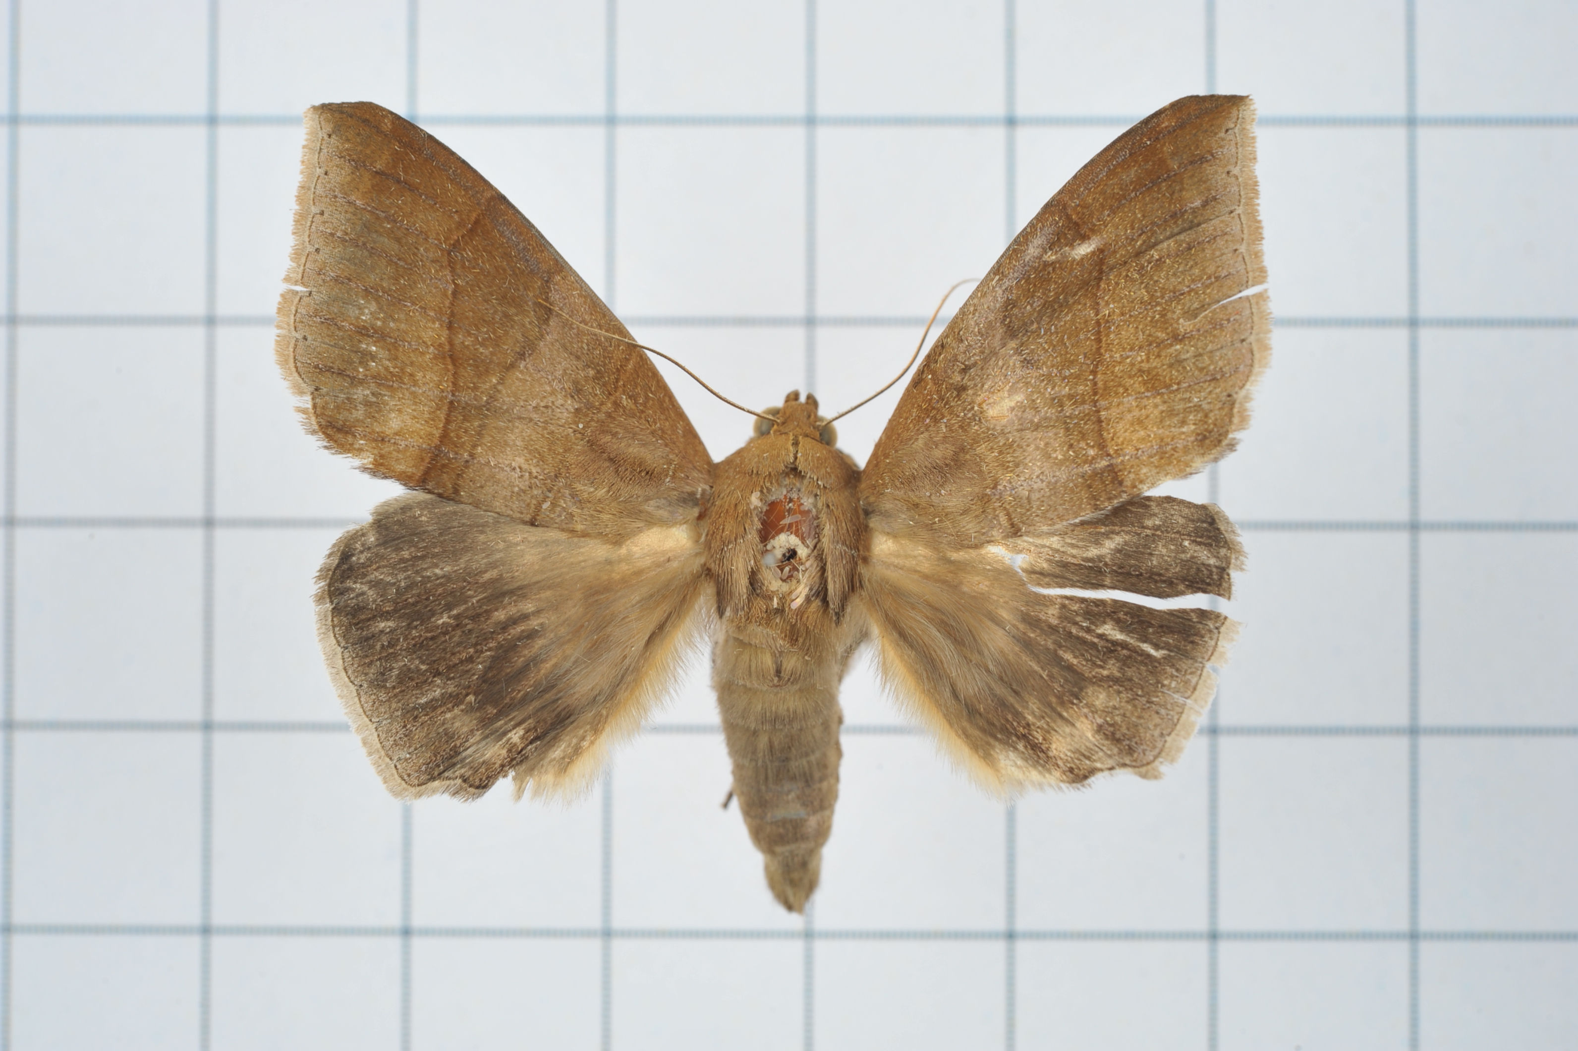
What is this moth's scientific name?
Bastilla absentimacula
